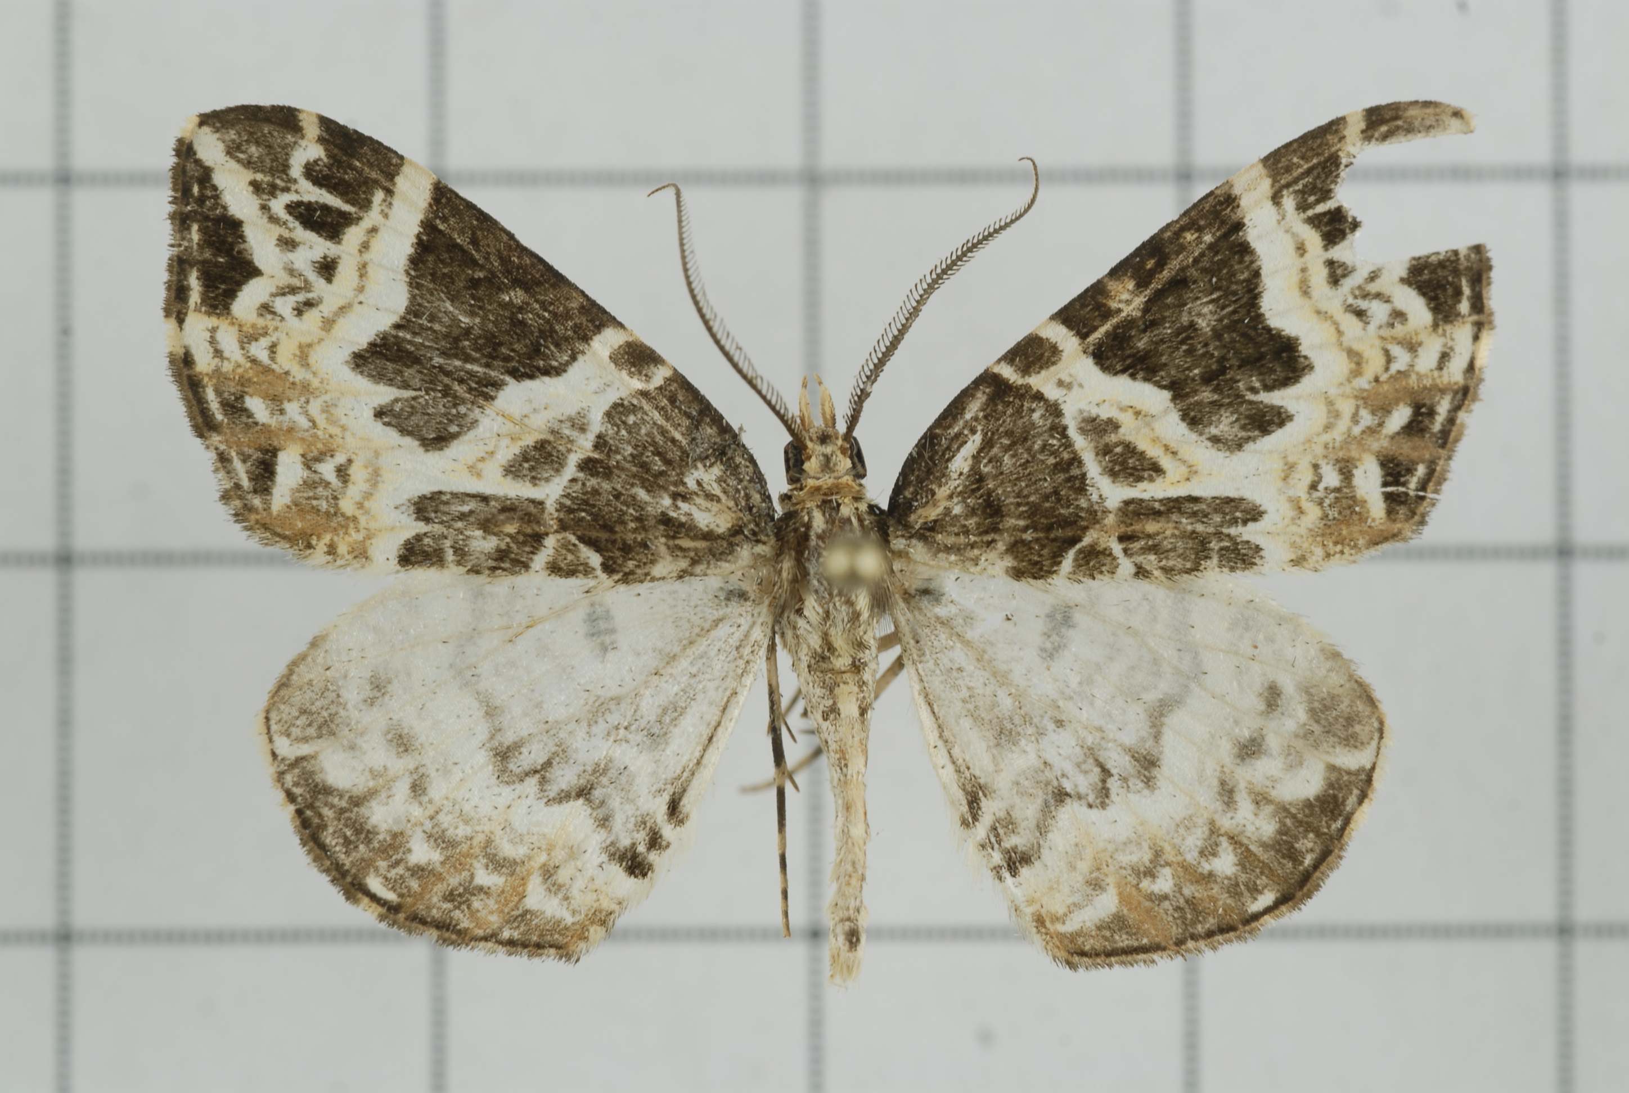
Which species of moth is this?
Eustroma contorta
